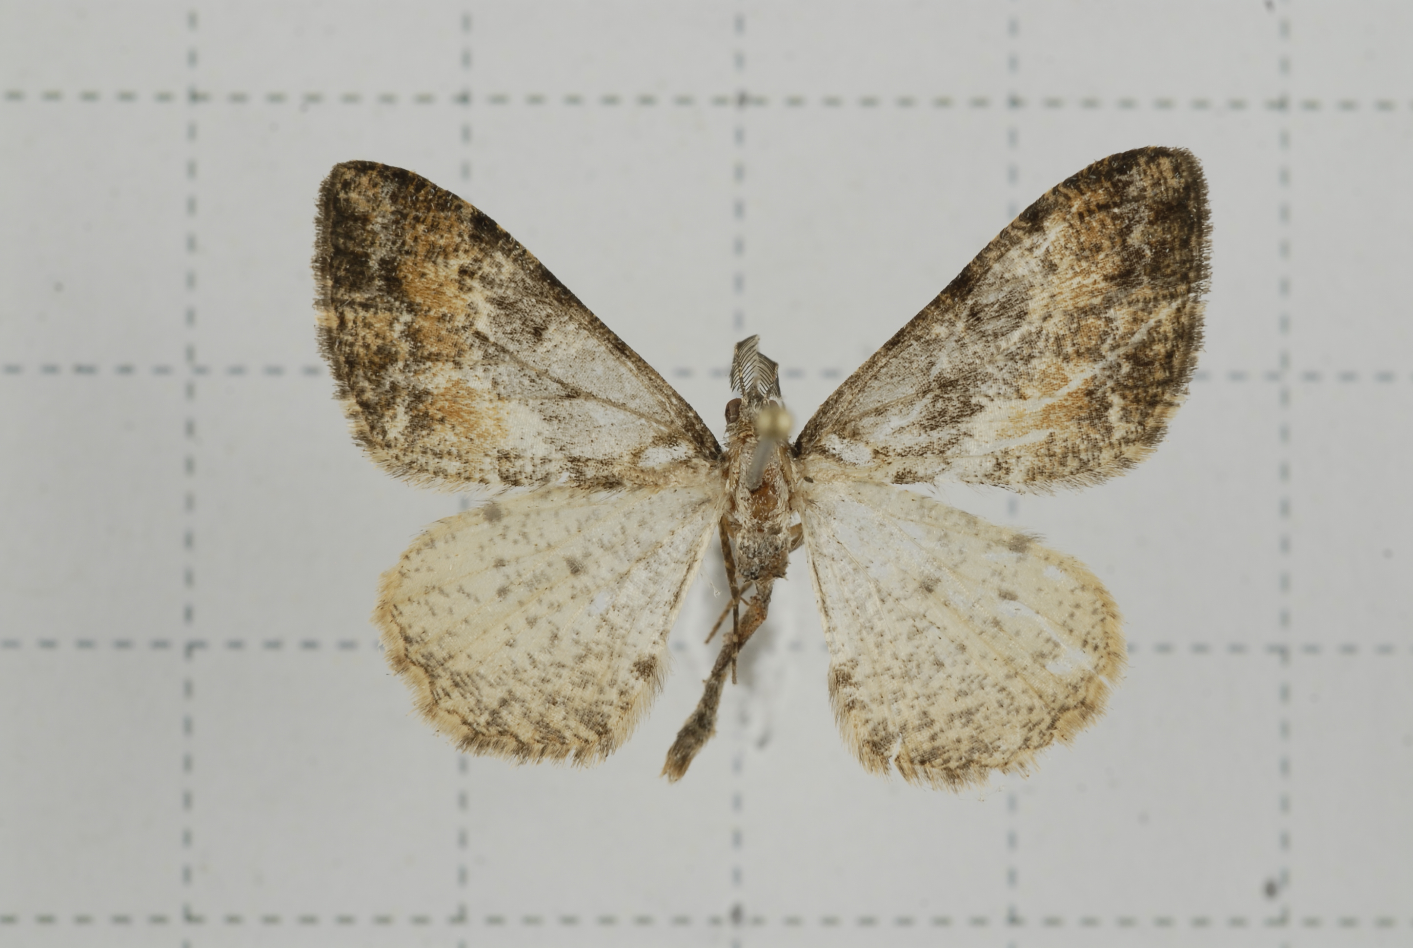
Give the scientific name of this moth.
Alcis scortea
